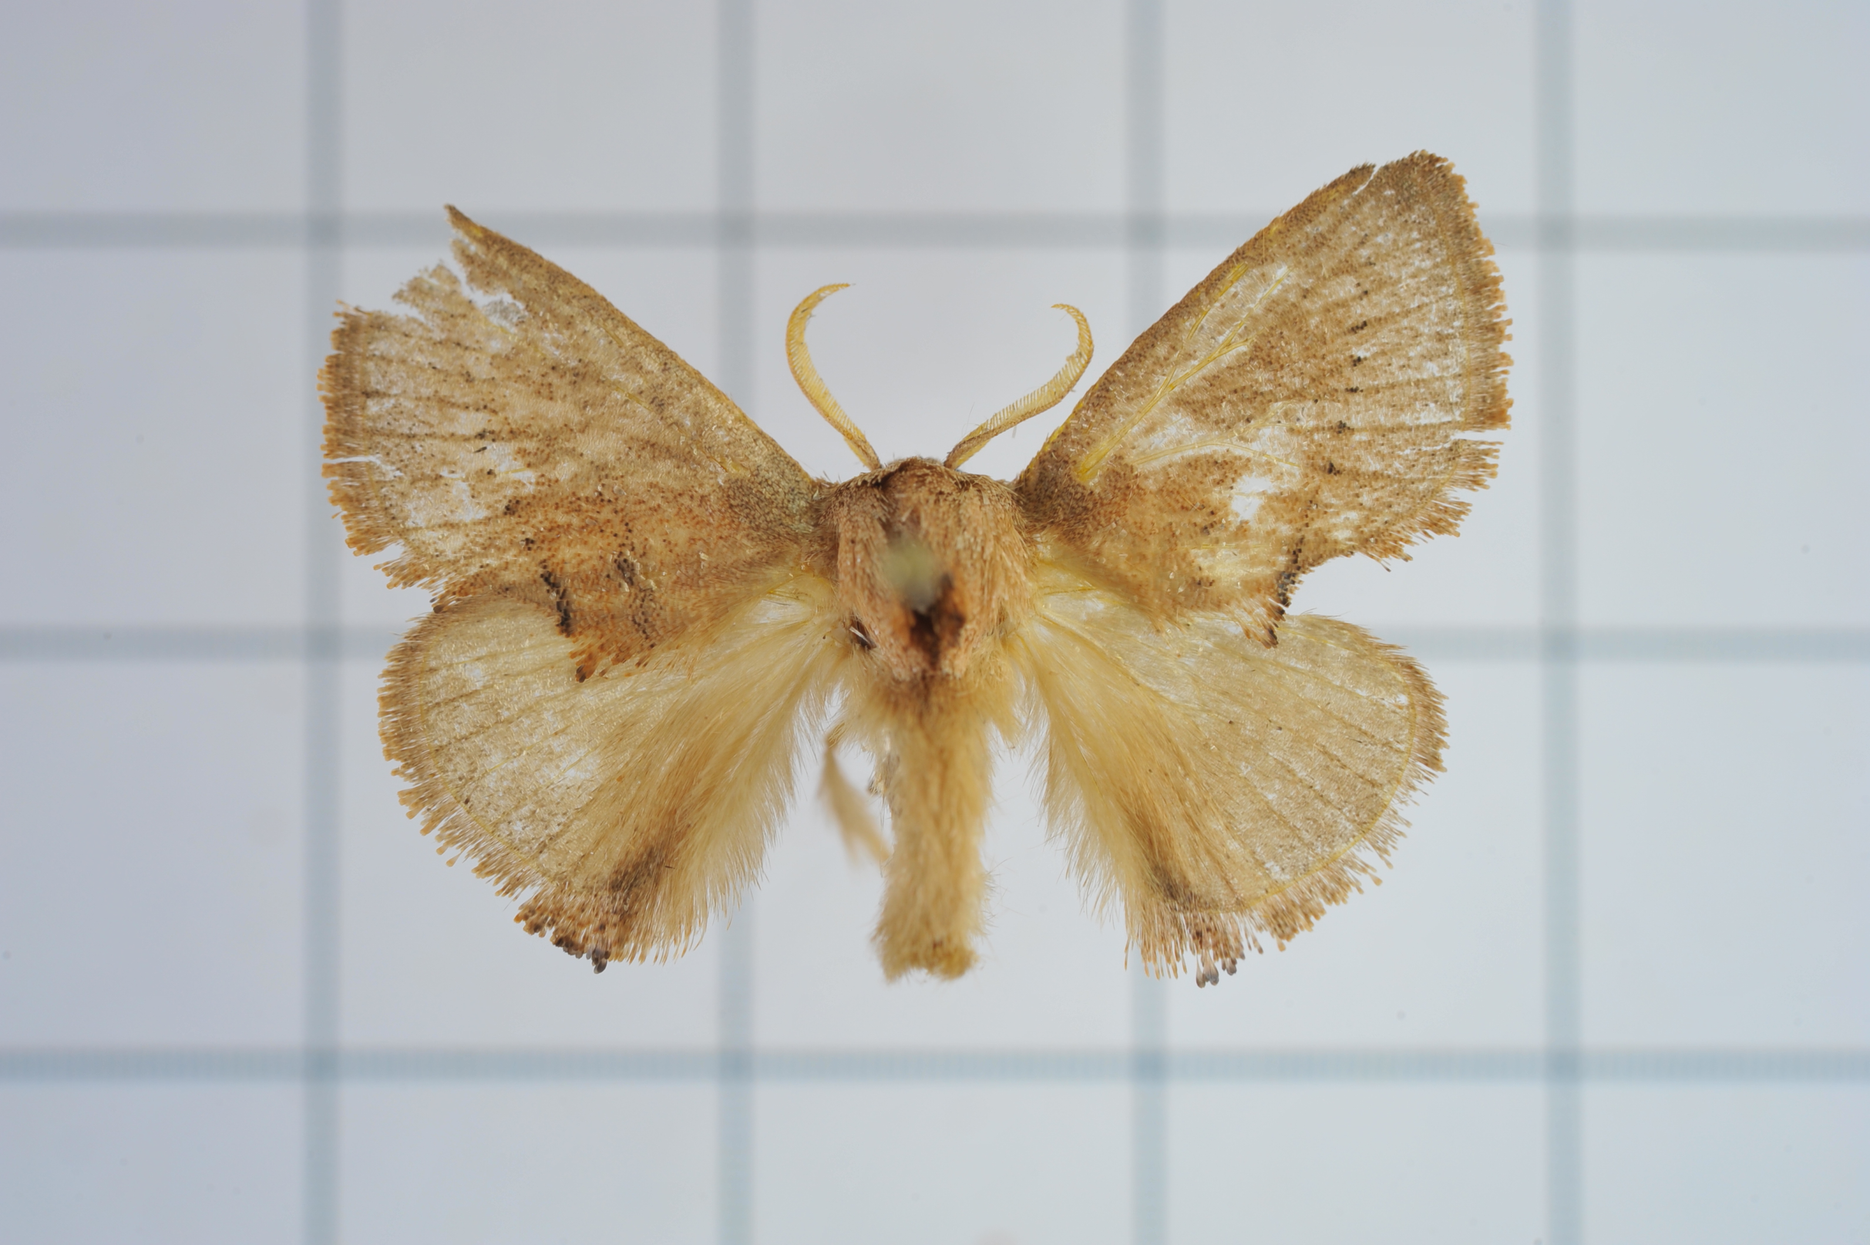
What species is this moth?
Rhamnosa uniformis
